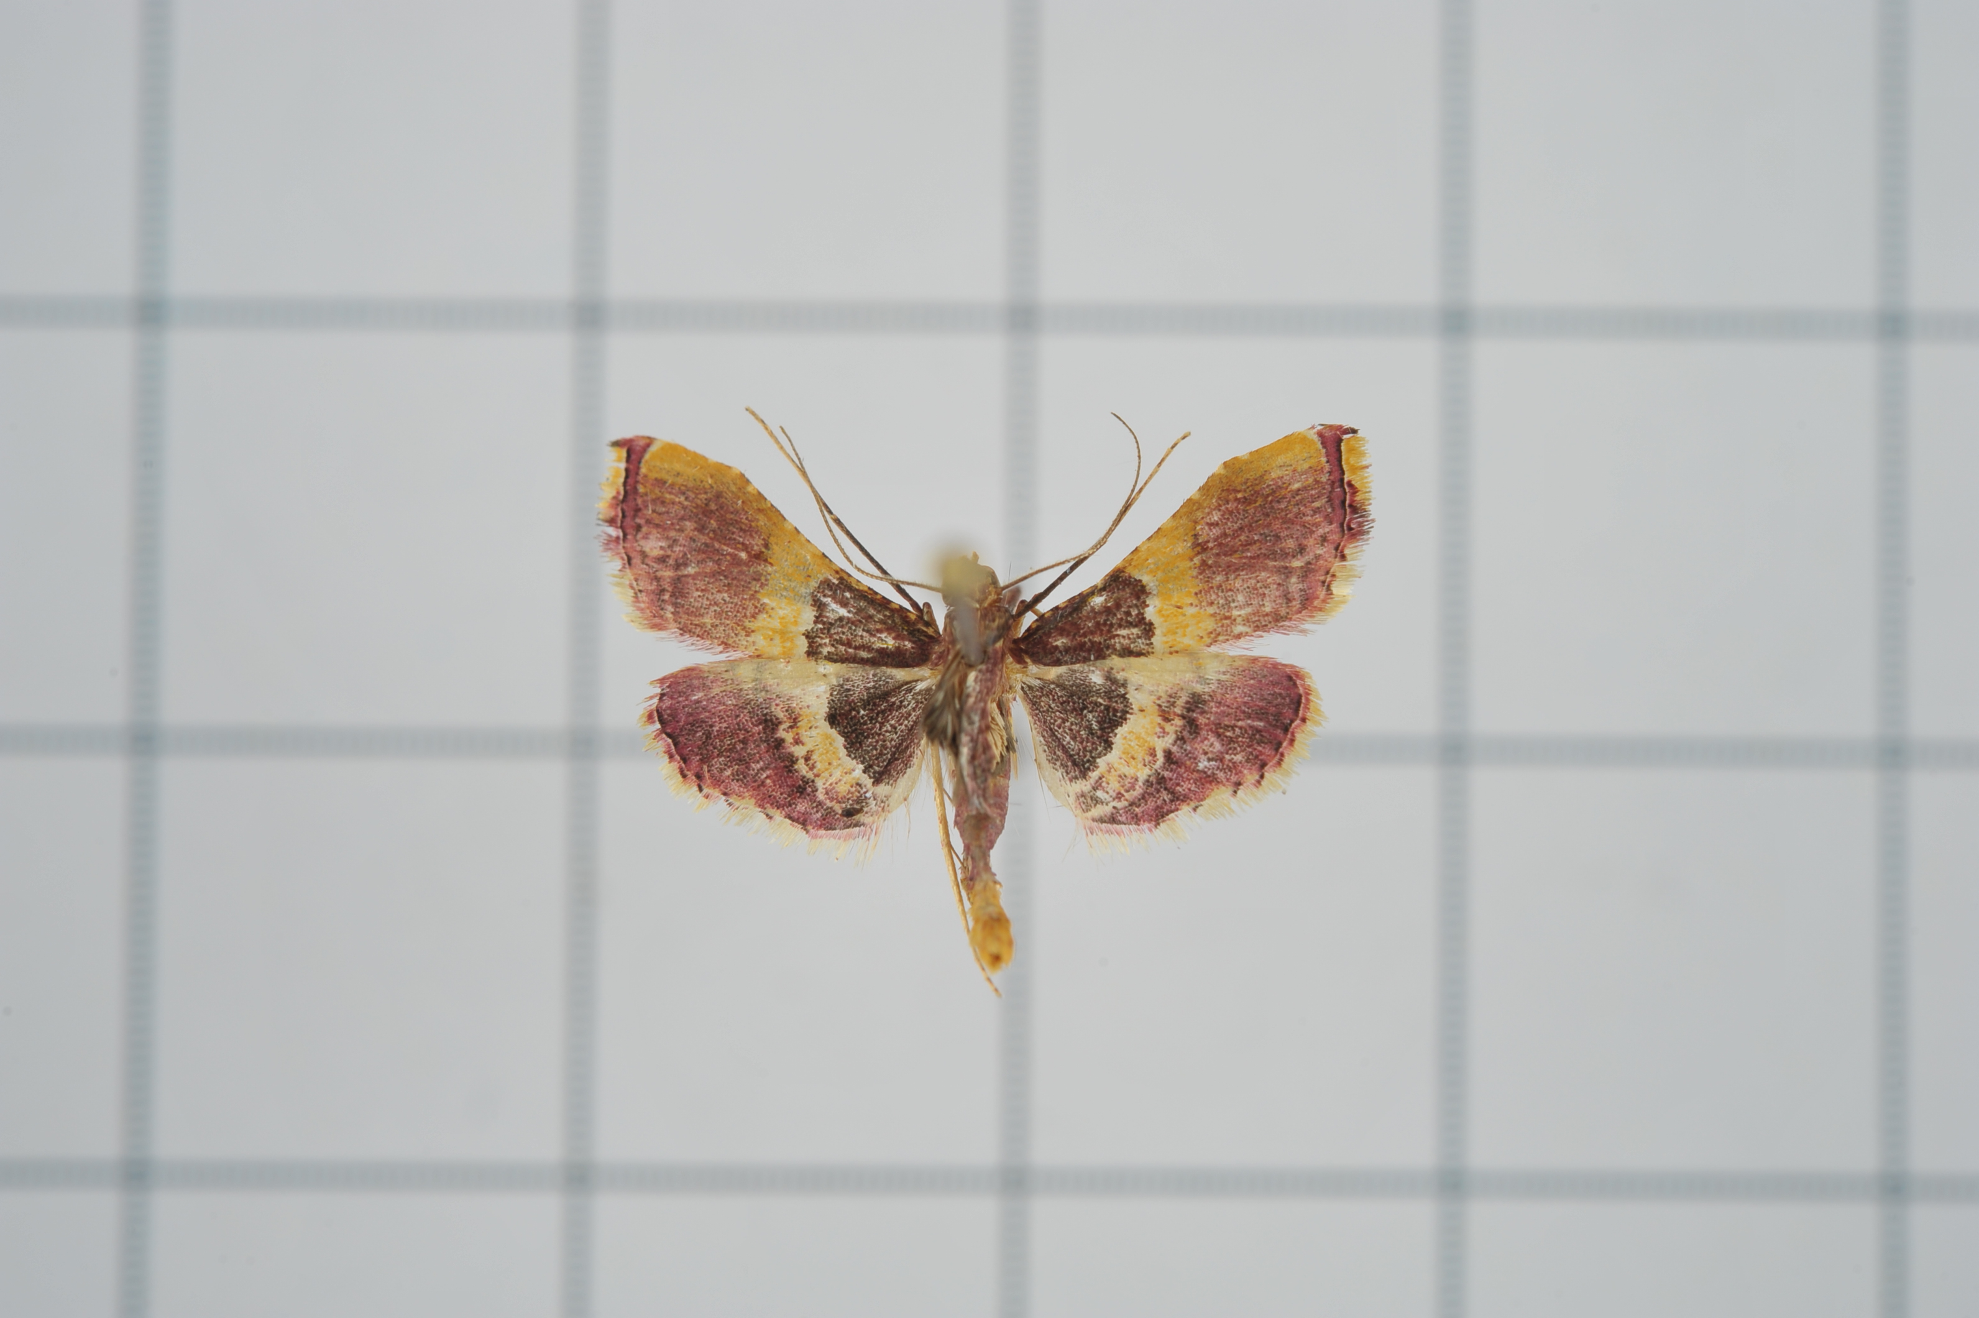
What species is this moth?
Endotricha mesenterialis
